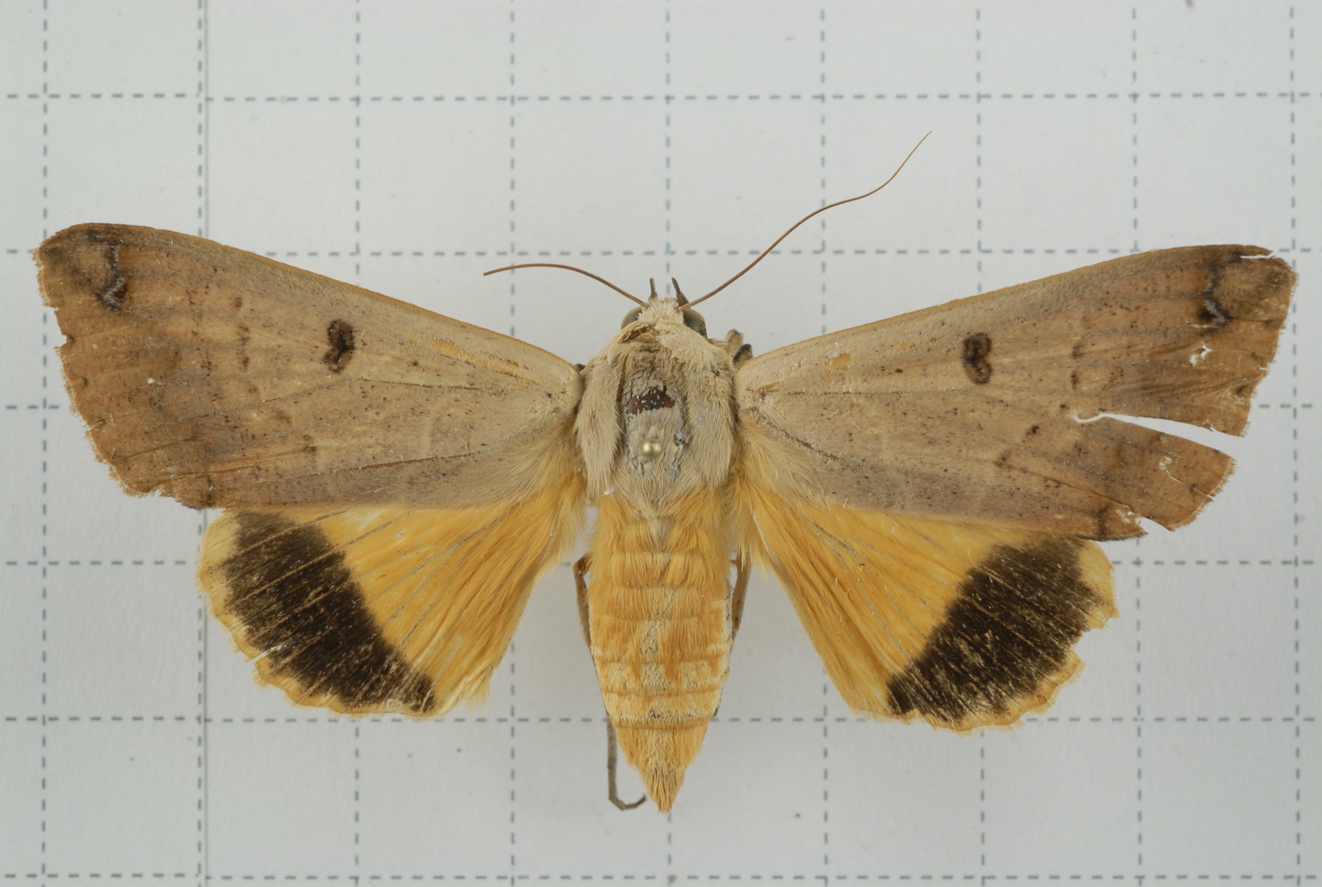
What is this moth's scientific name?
Ophiusa disjungens indiscriminata
